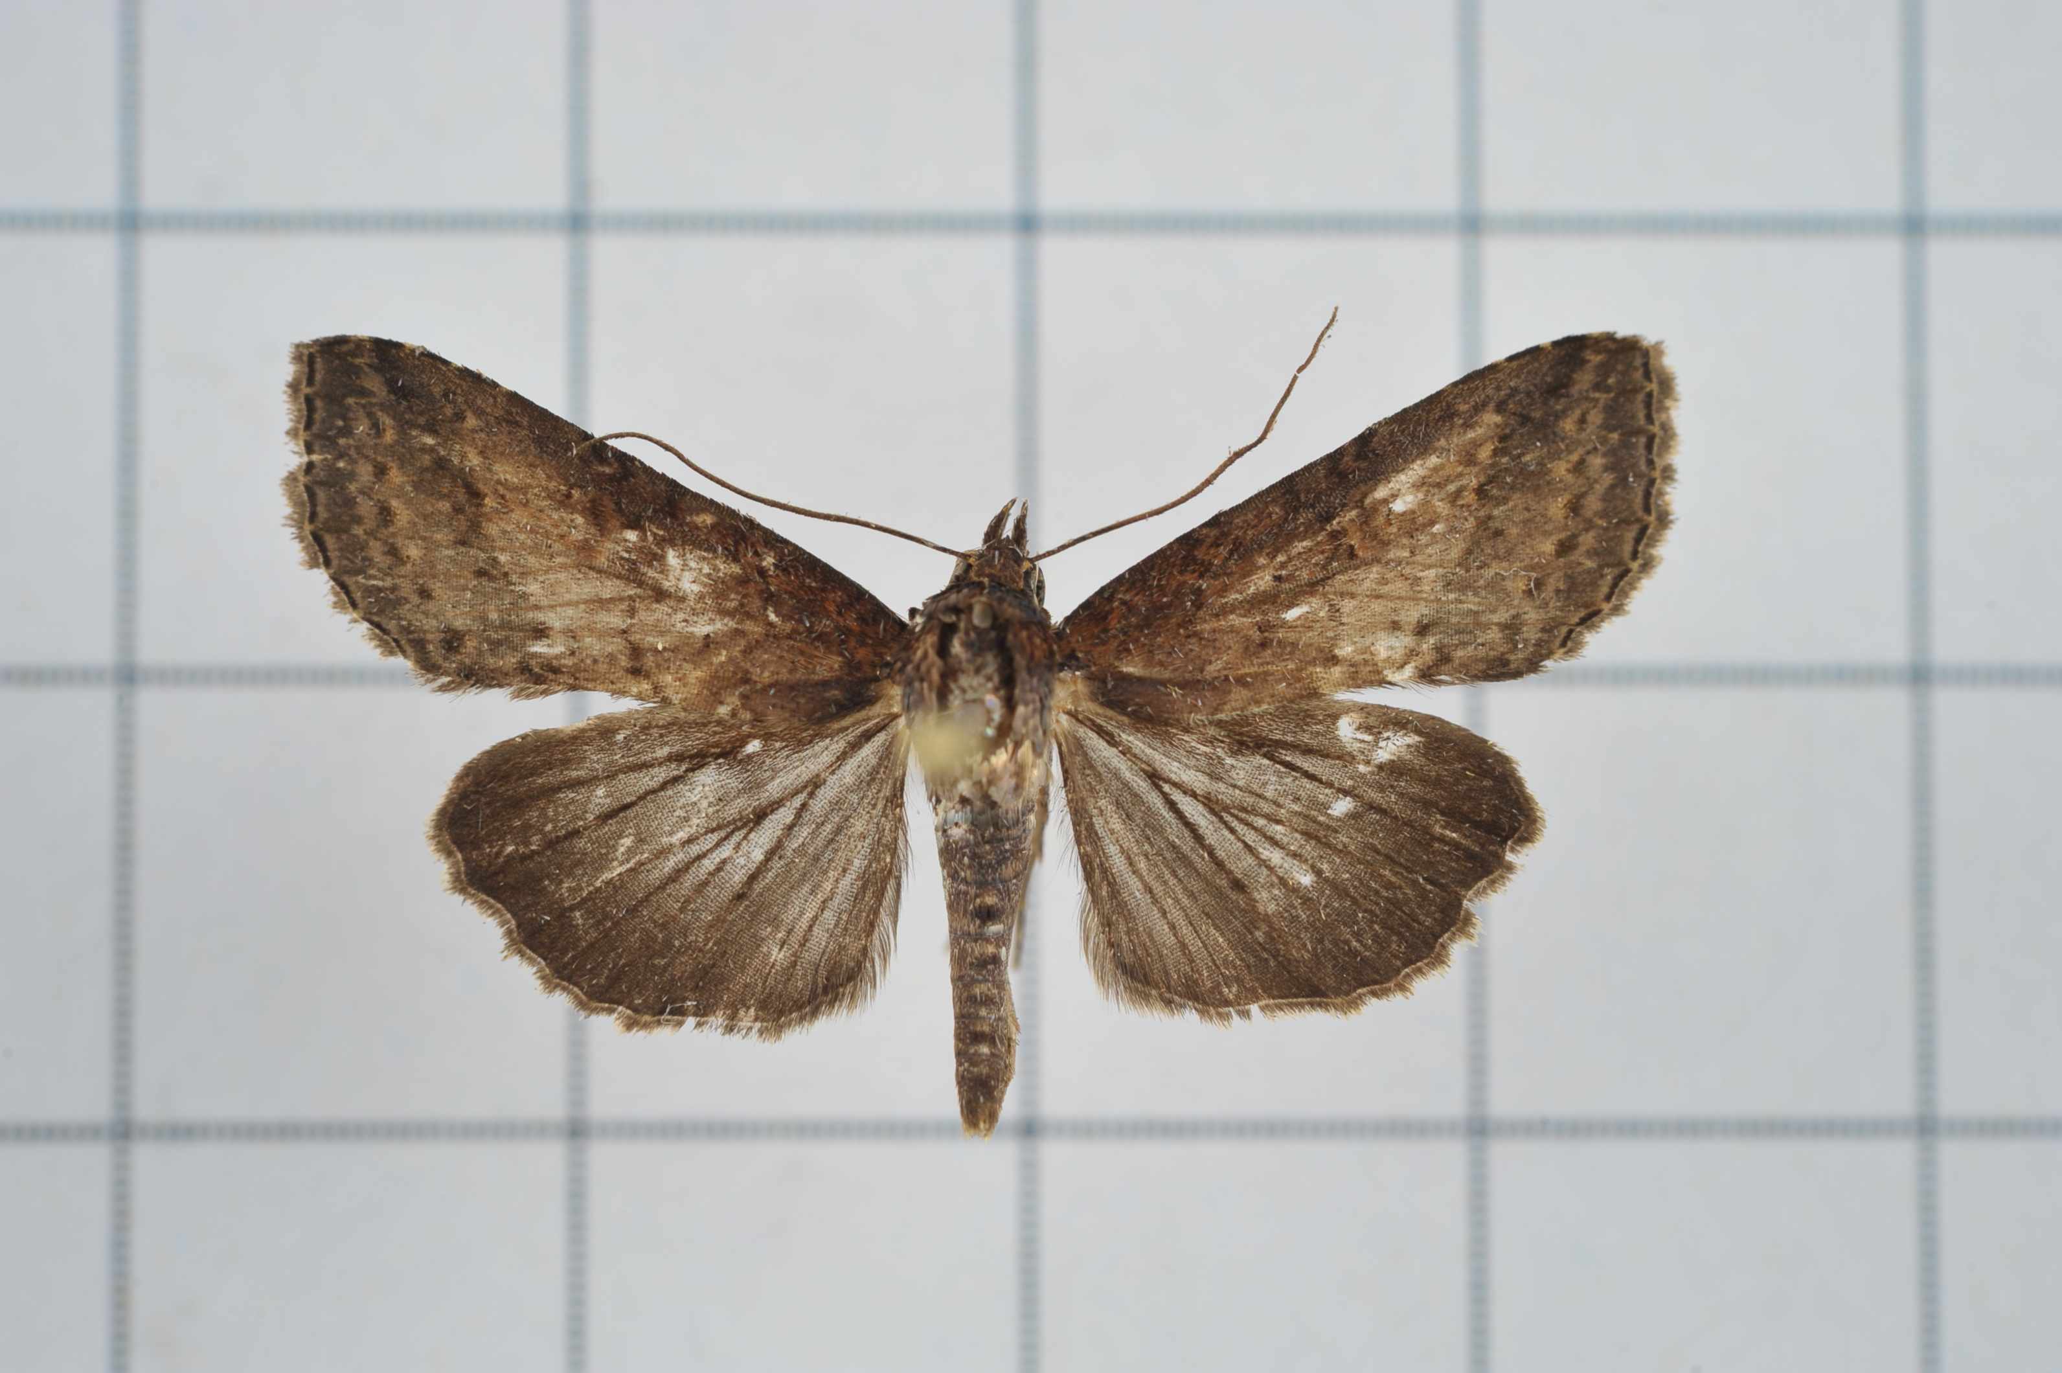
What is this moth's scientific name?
Lophoptera tianchi
